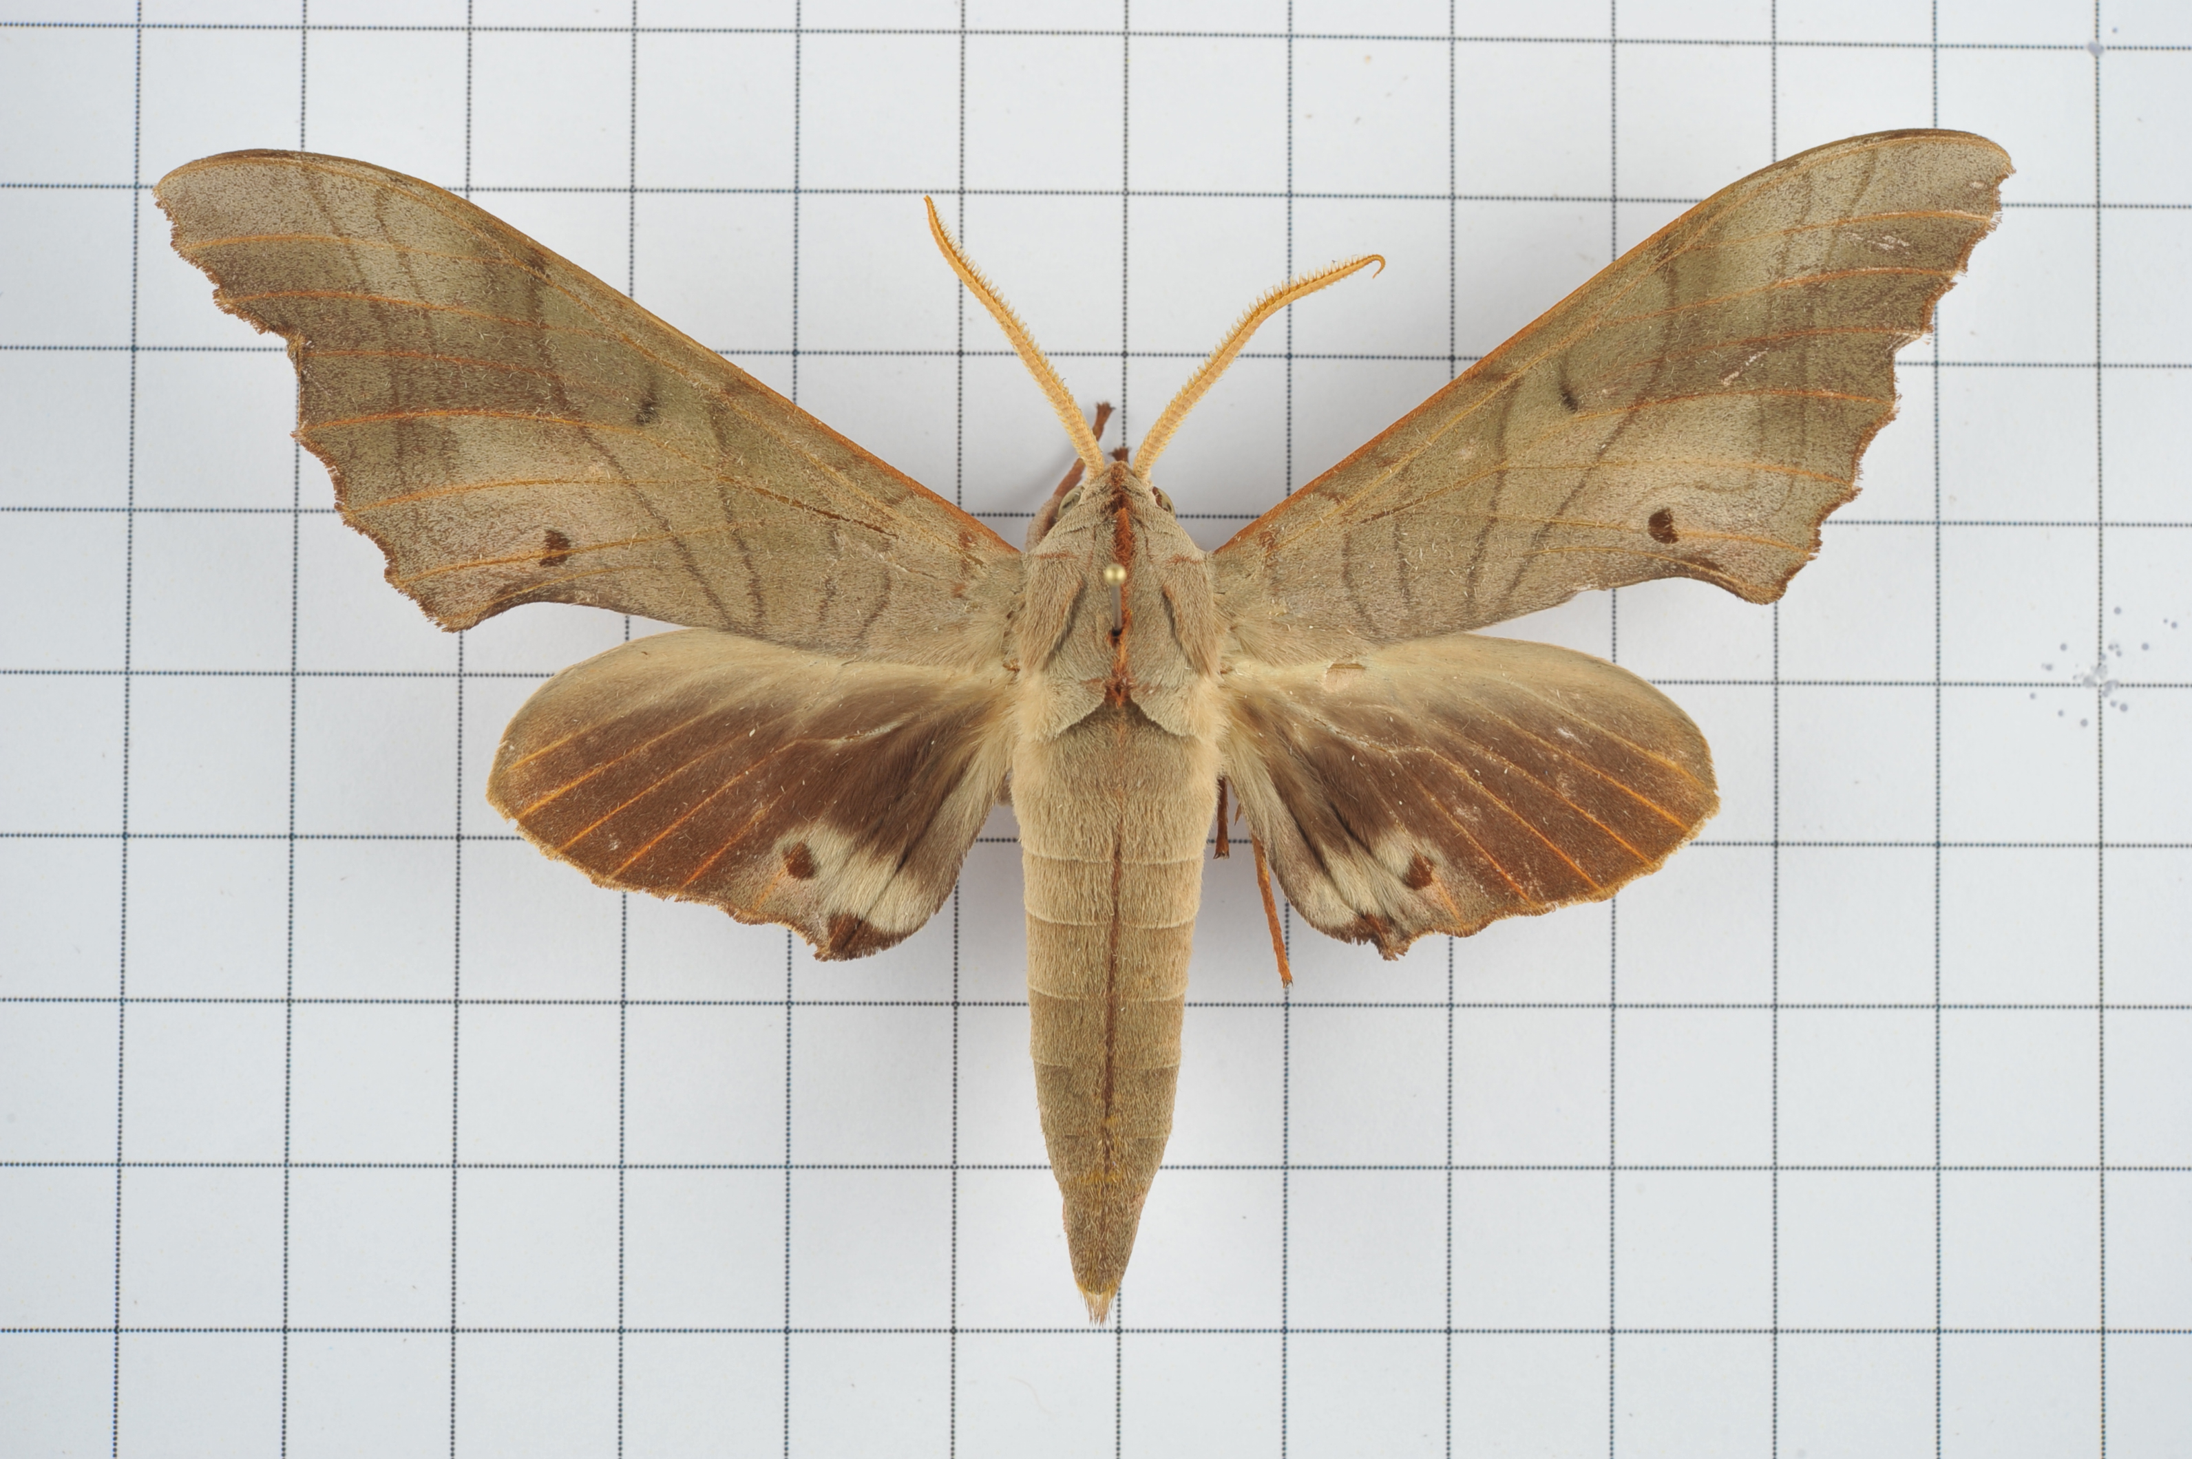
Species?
Marumba sperchius sperchius
